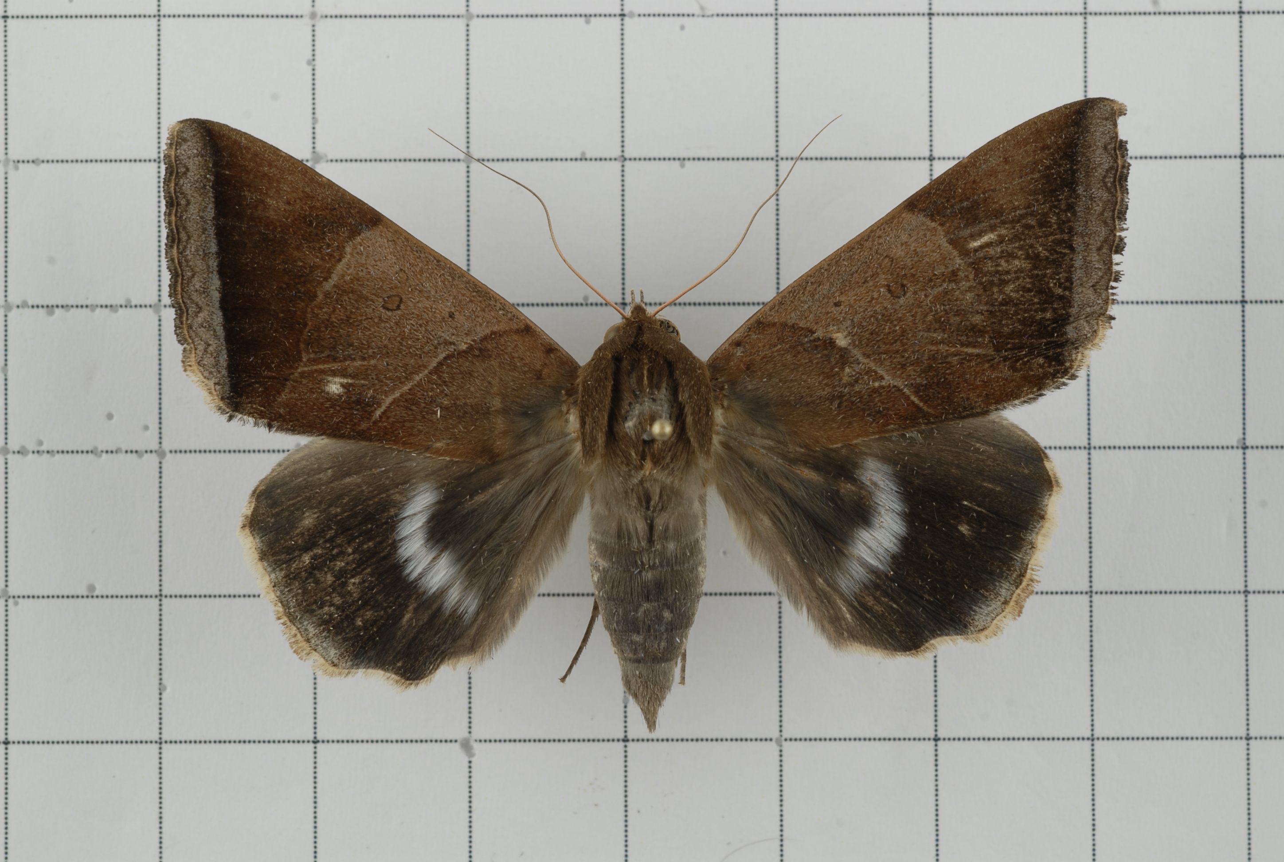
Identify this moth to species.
Artena dotata
